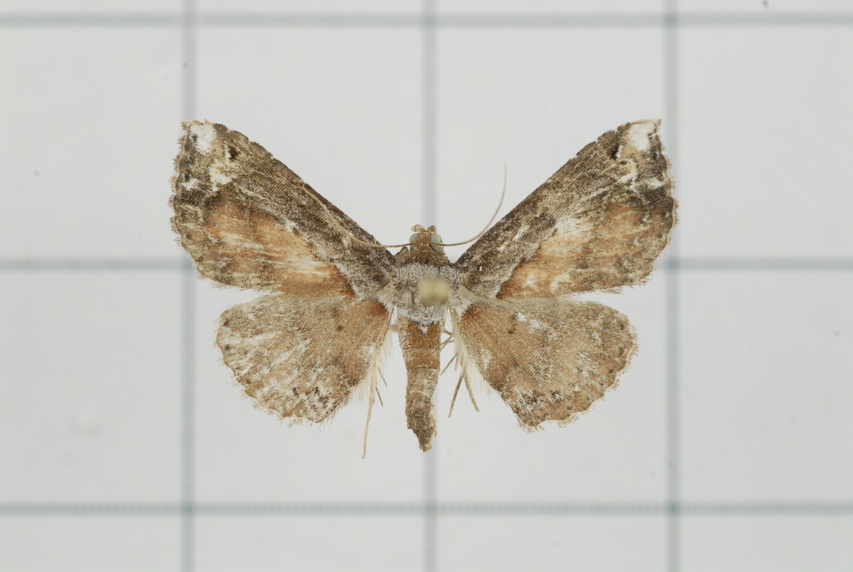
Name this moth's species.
Zurobata vacillans
